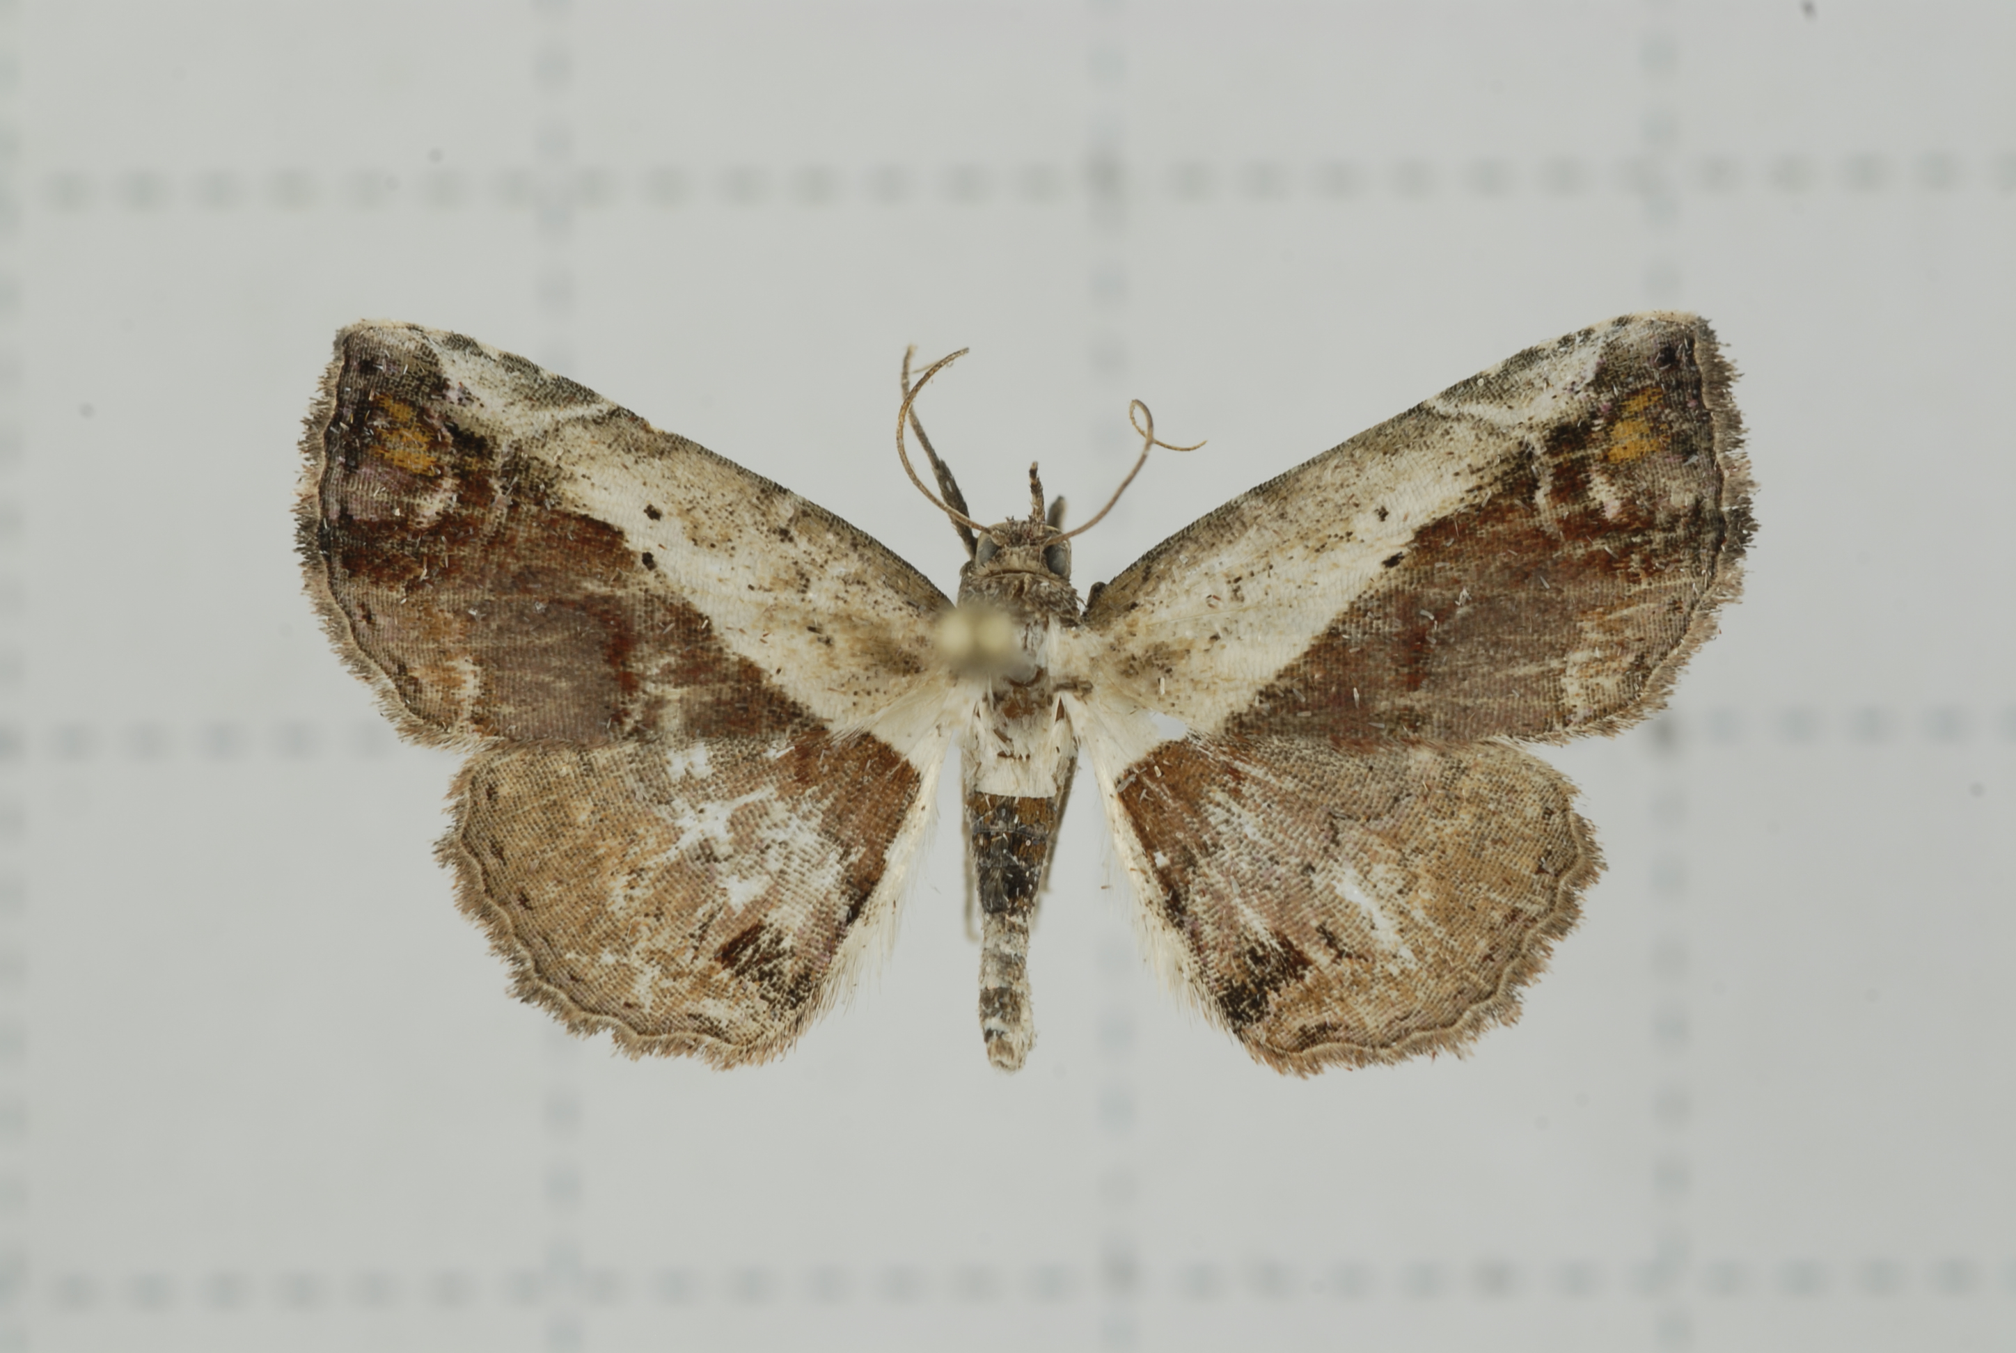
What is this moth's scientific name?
Lophoruza albicostalis
